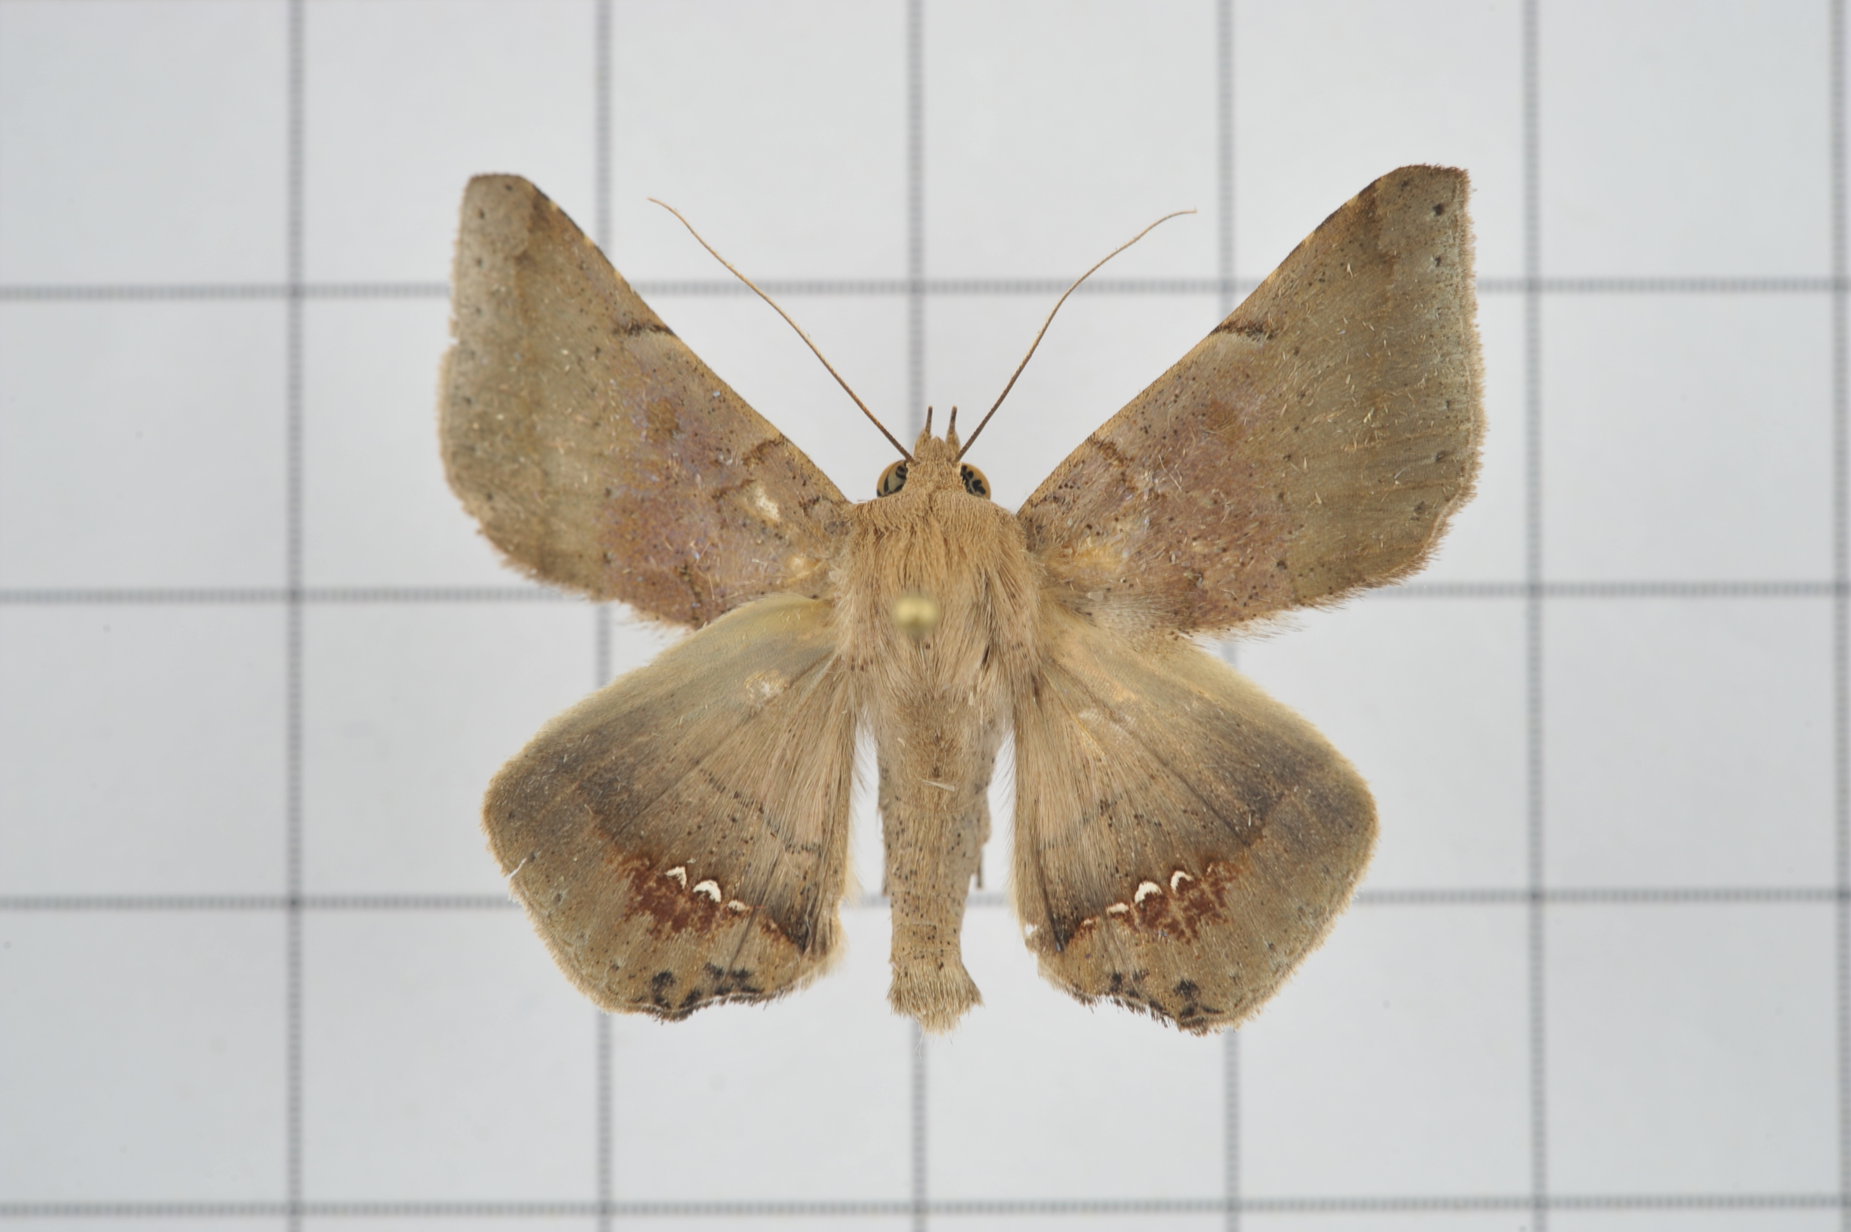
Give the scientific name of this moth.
Macaldenia palumba
